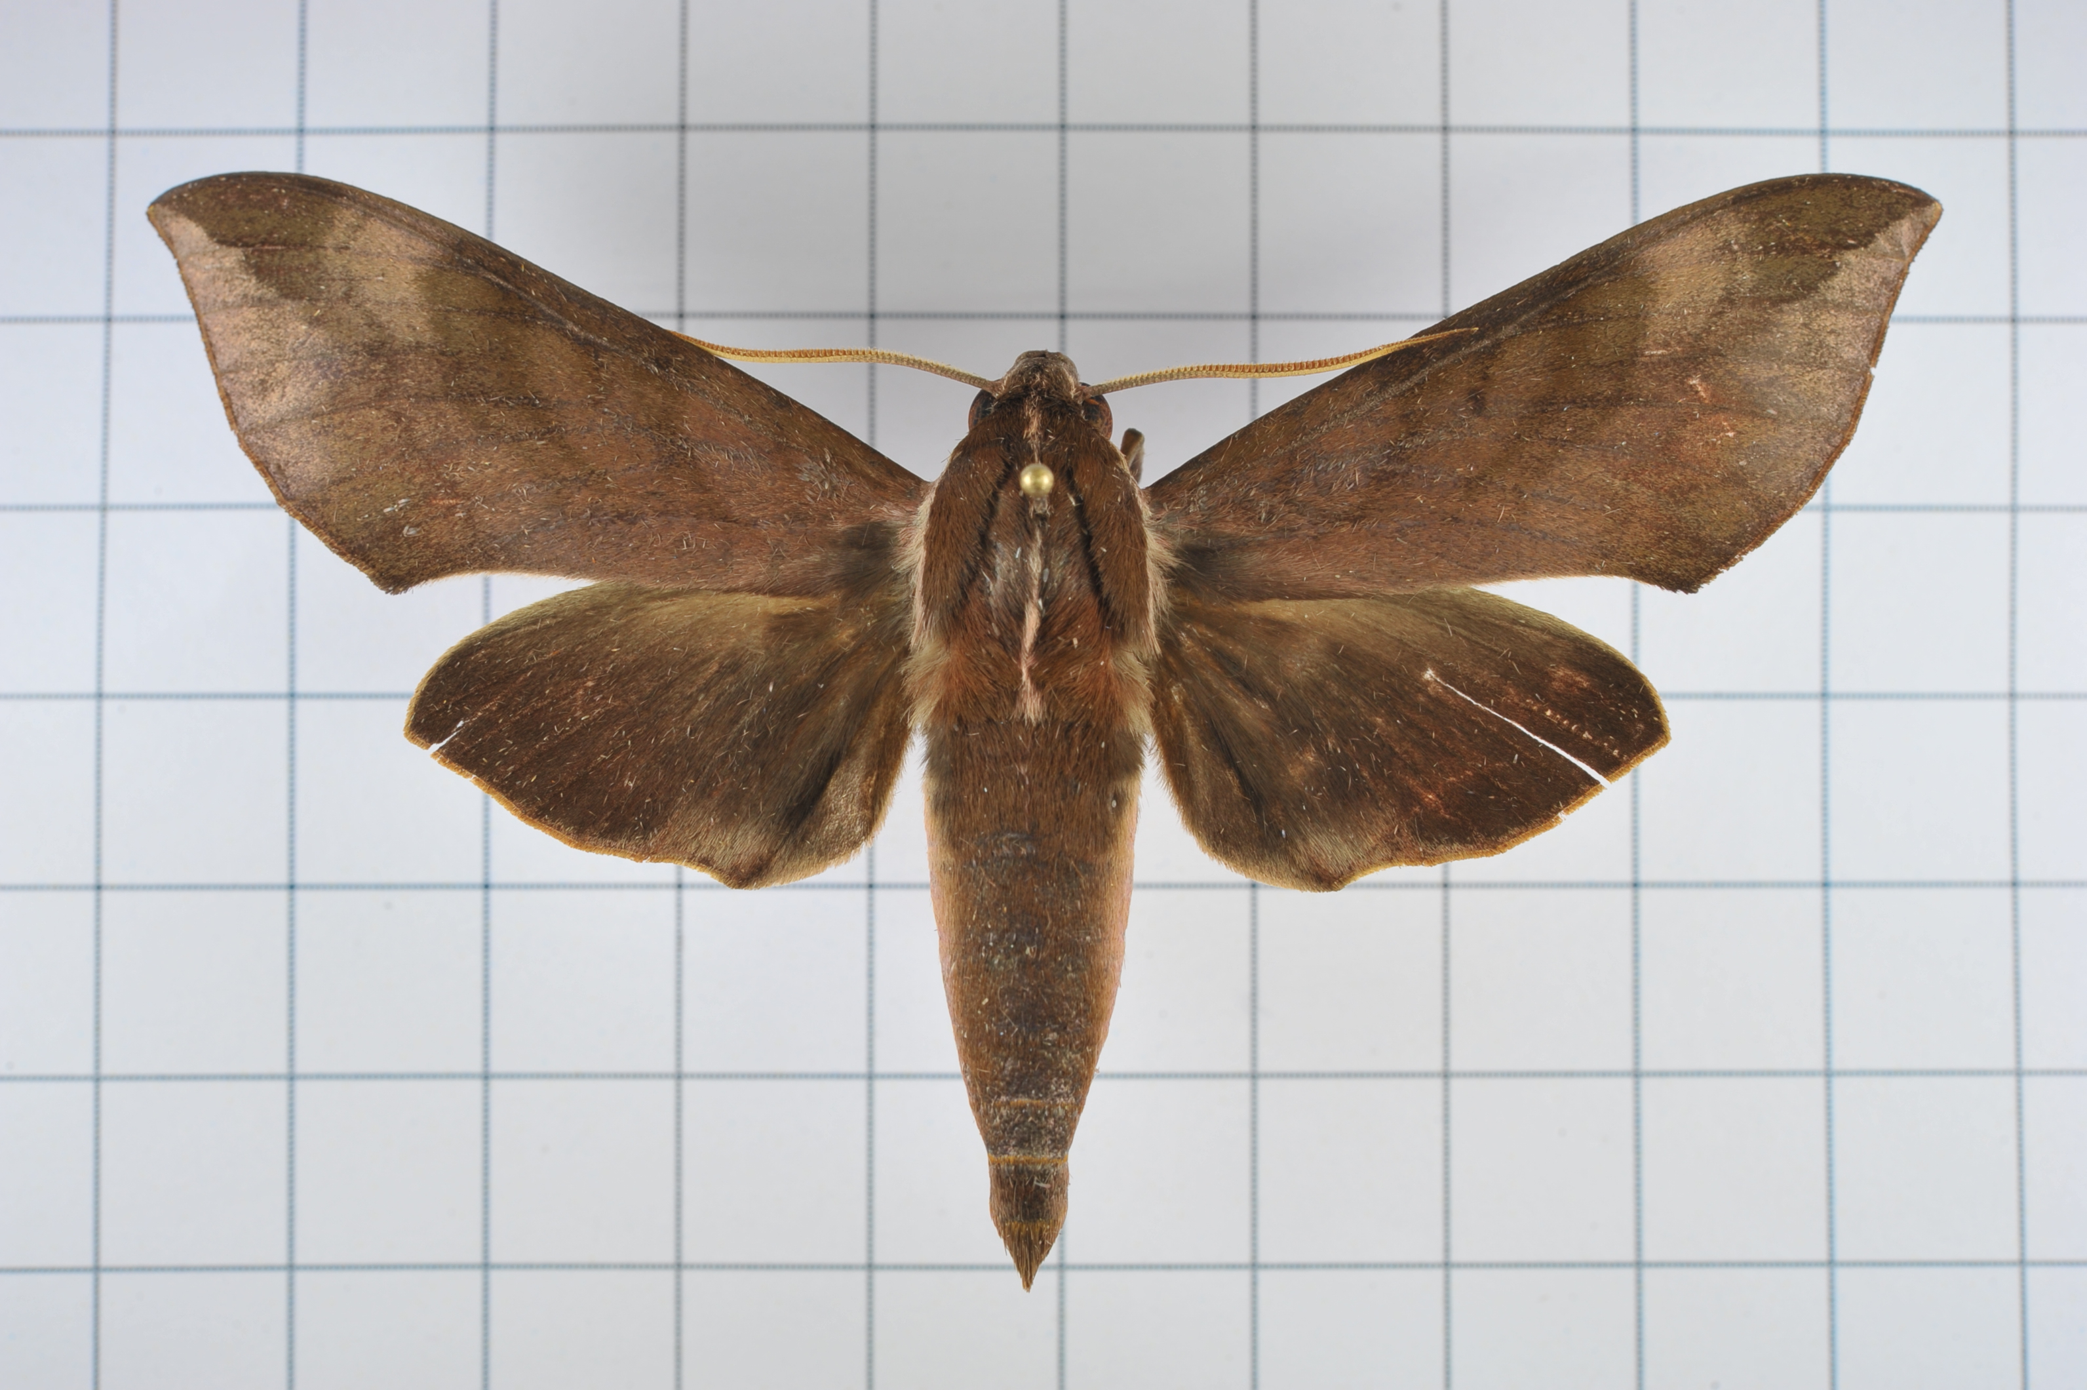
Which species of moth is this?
Ampelophaga rubiginosa myosotis
